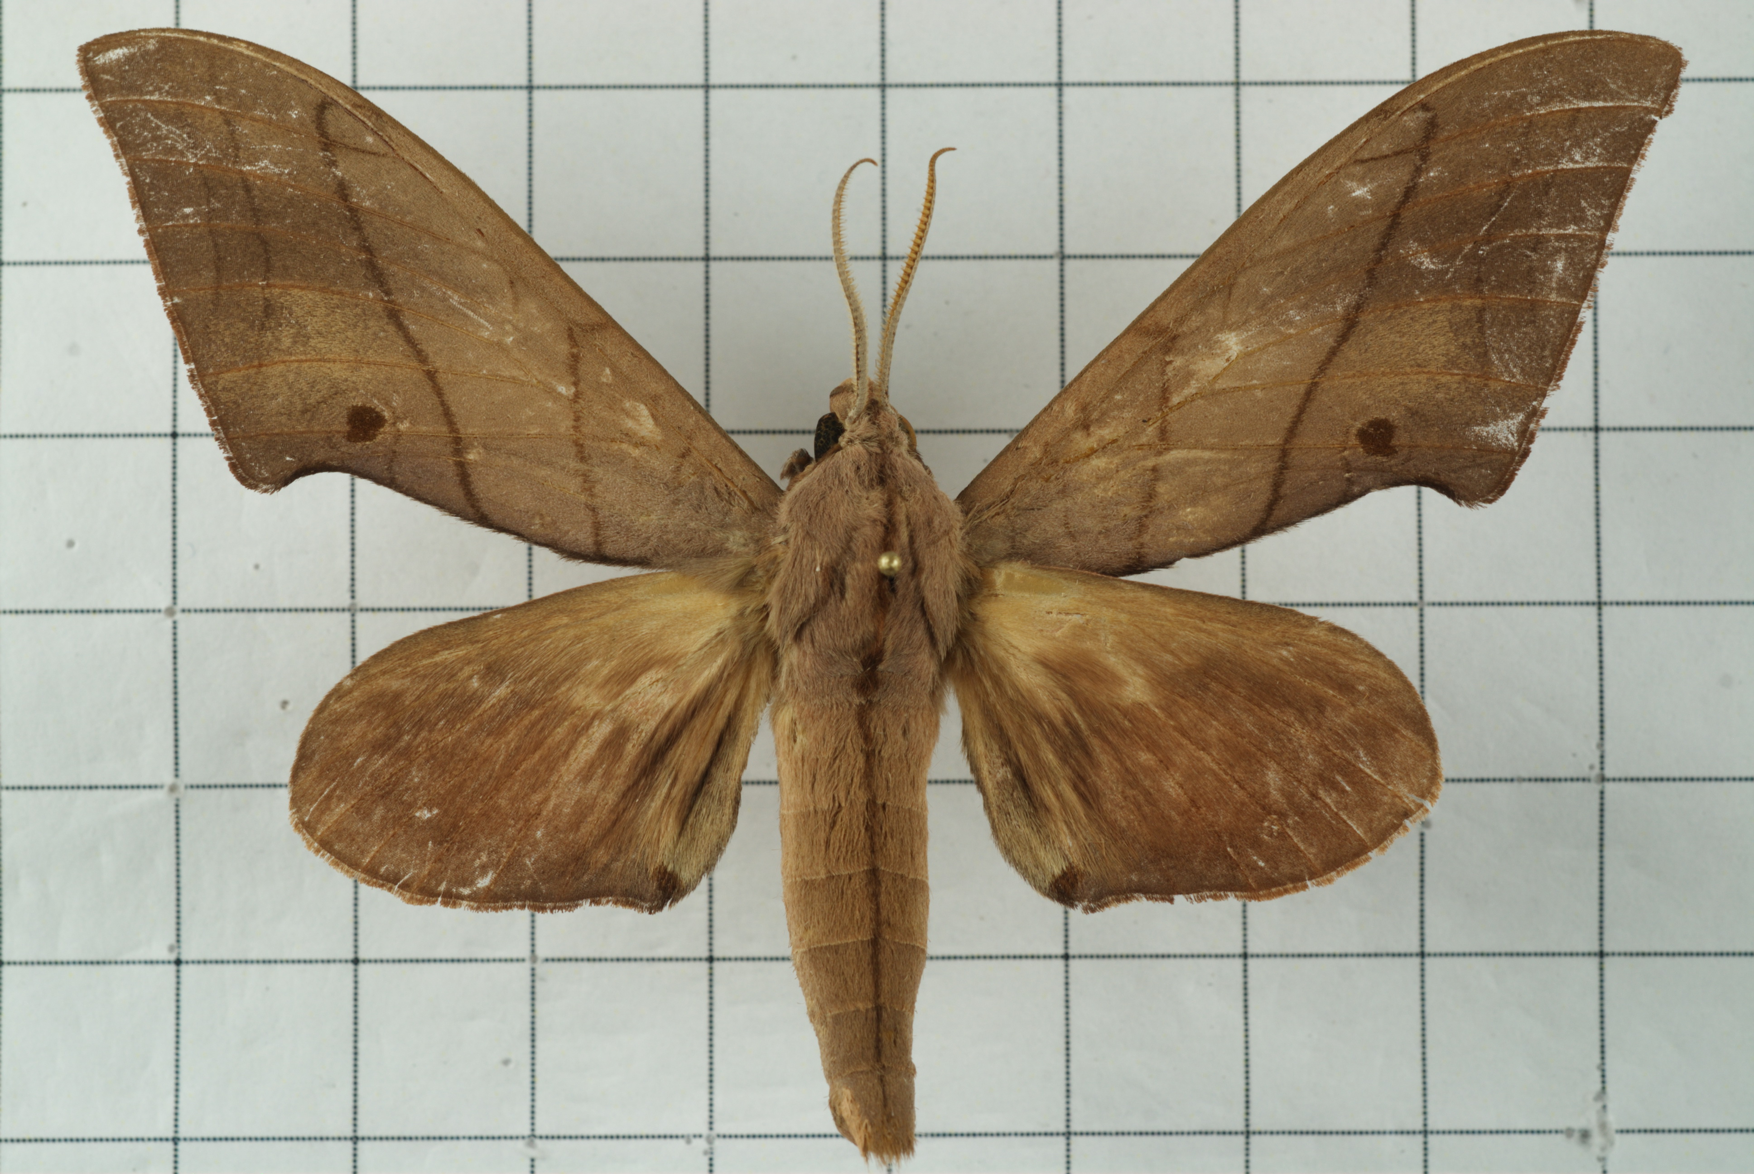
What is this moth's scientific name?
Marumba cristata bukaiana
